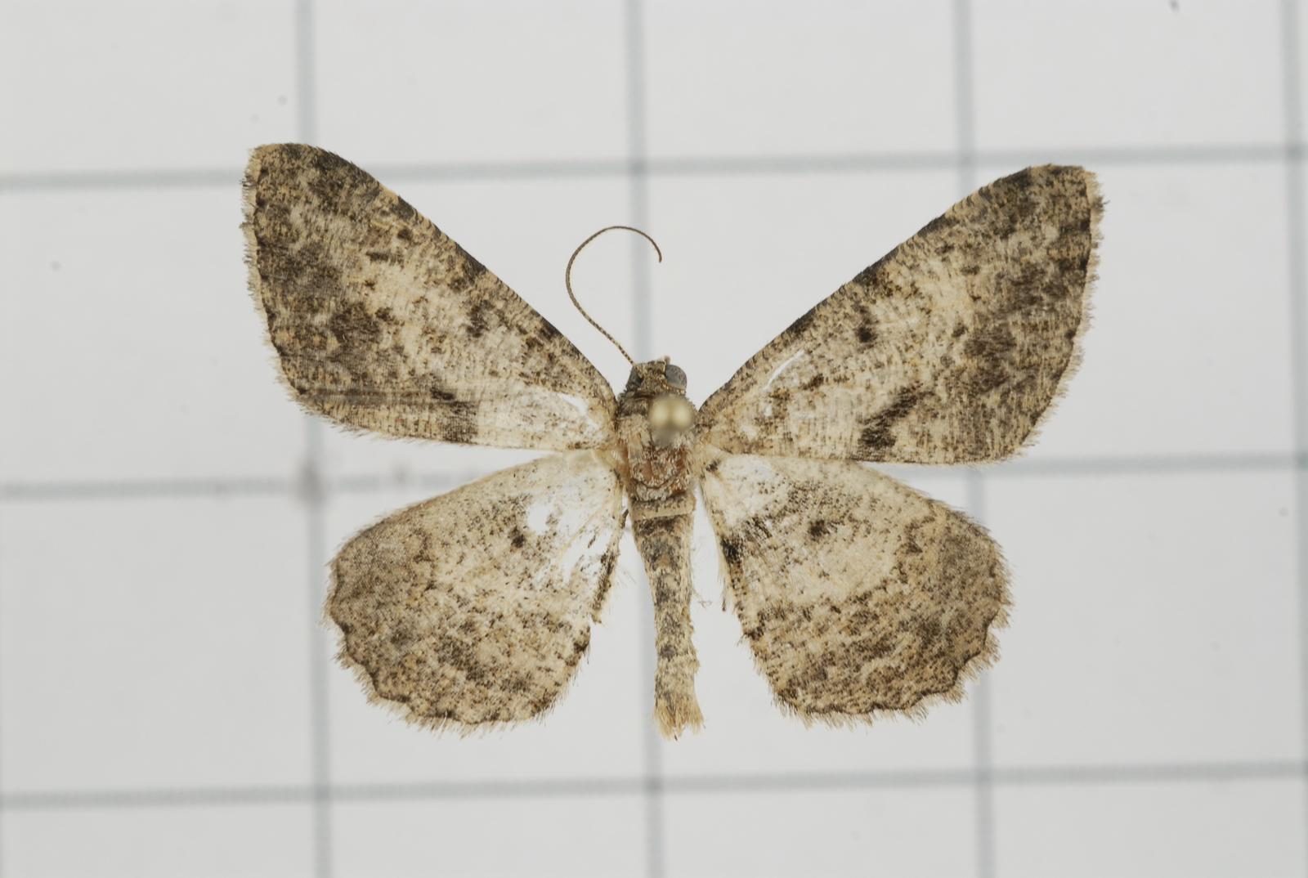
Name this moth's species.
Psilalcis breta rantaizana
